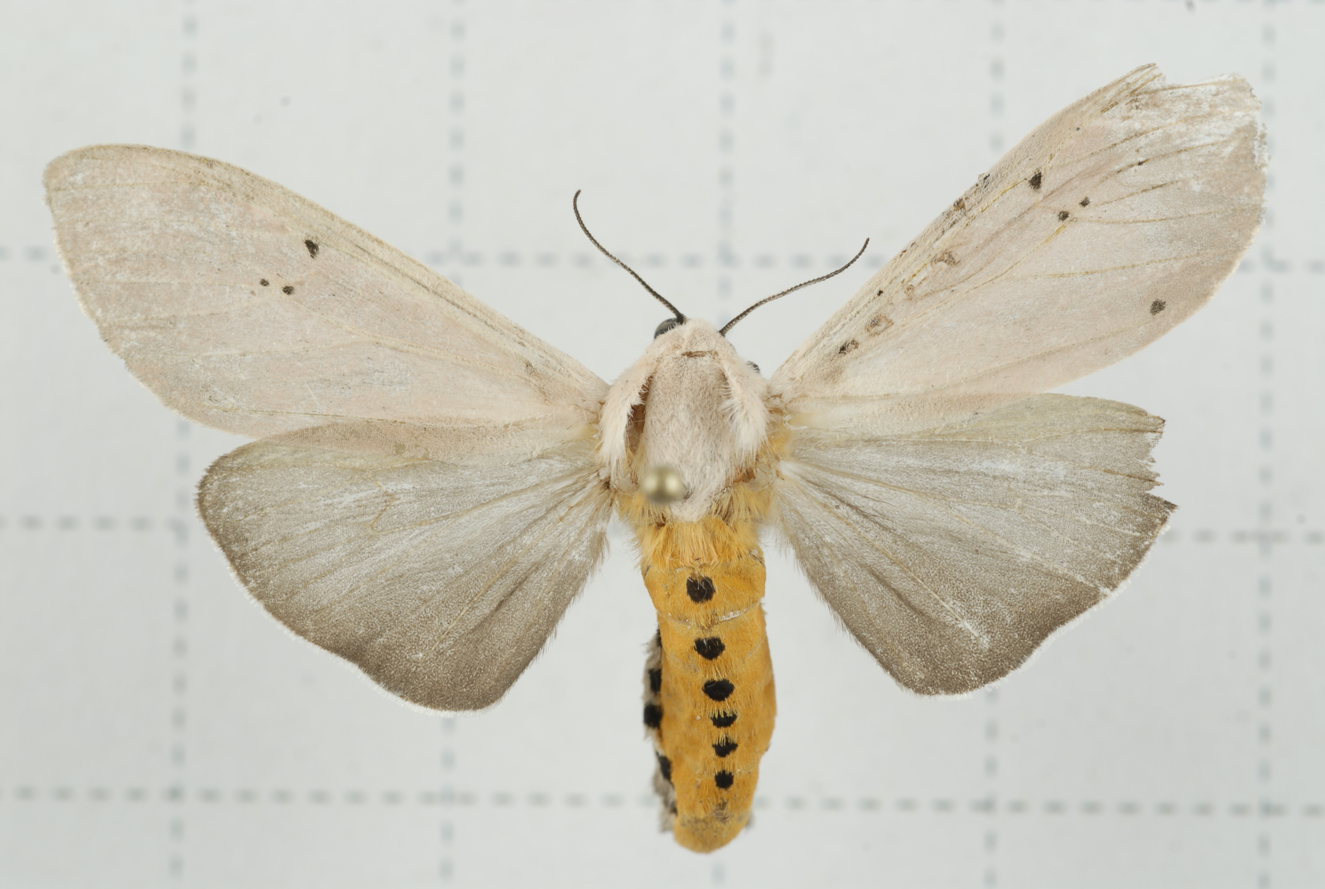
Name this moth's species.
Creatonotos transiens koni
